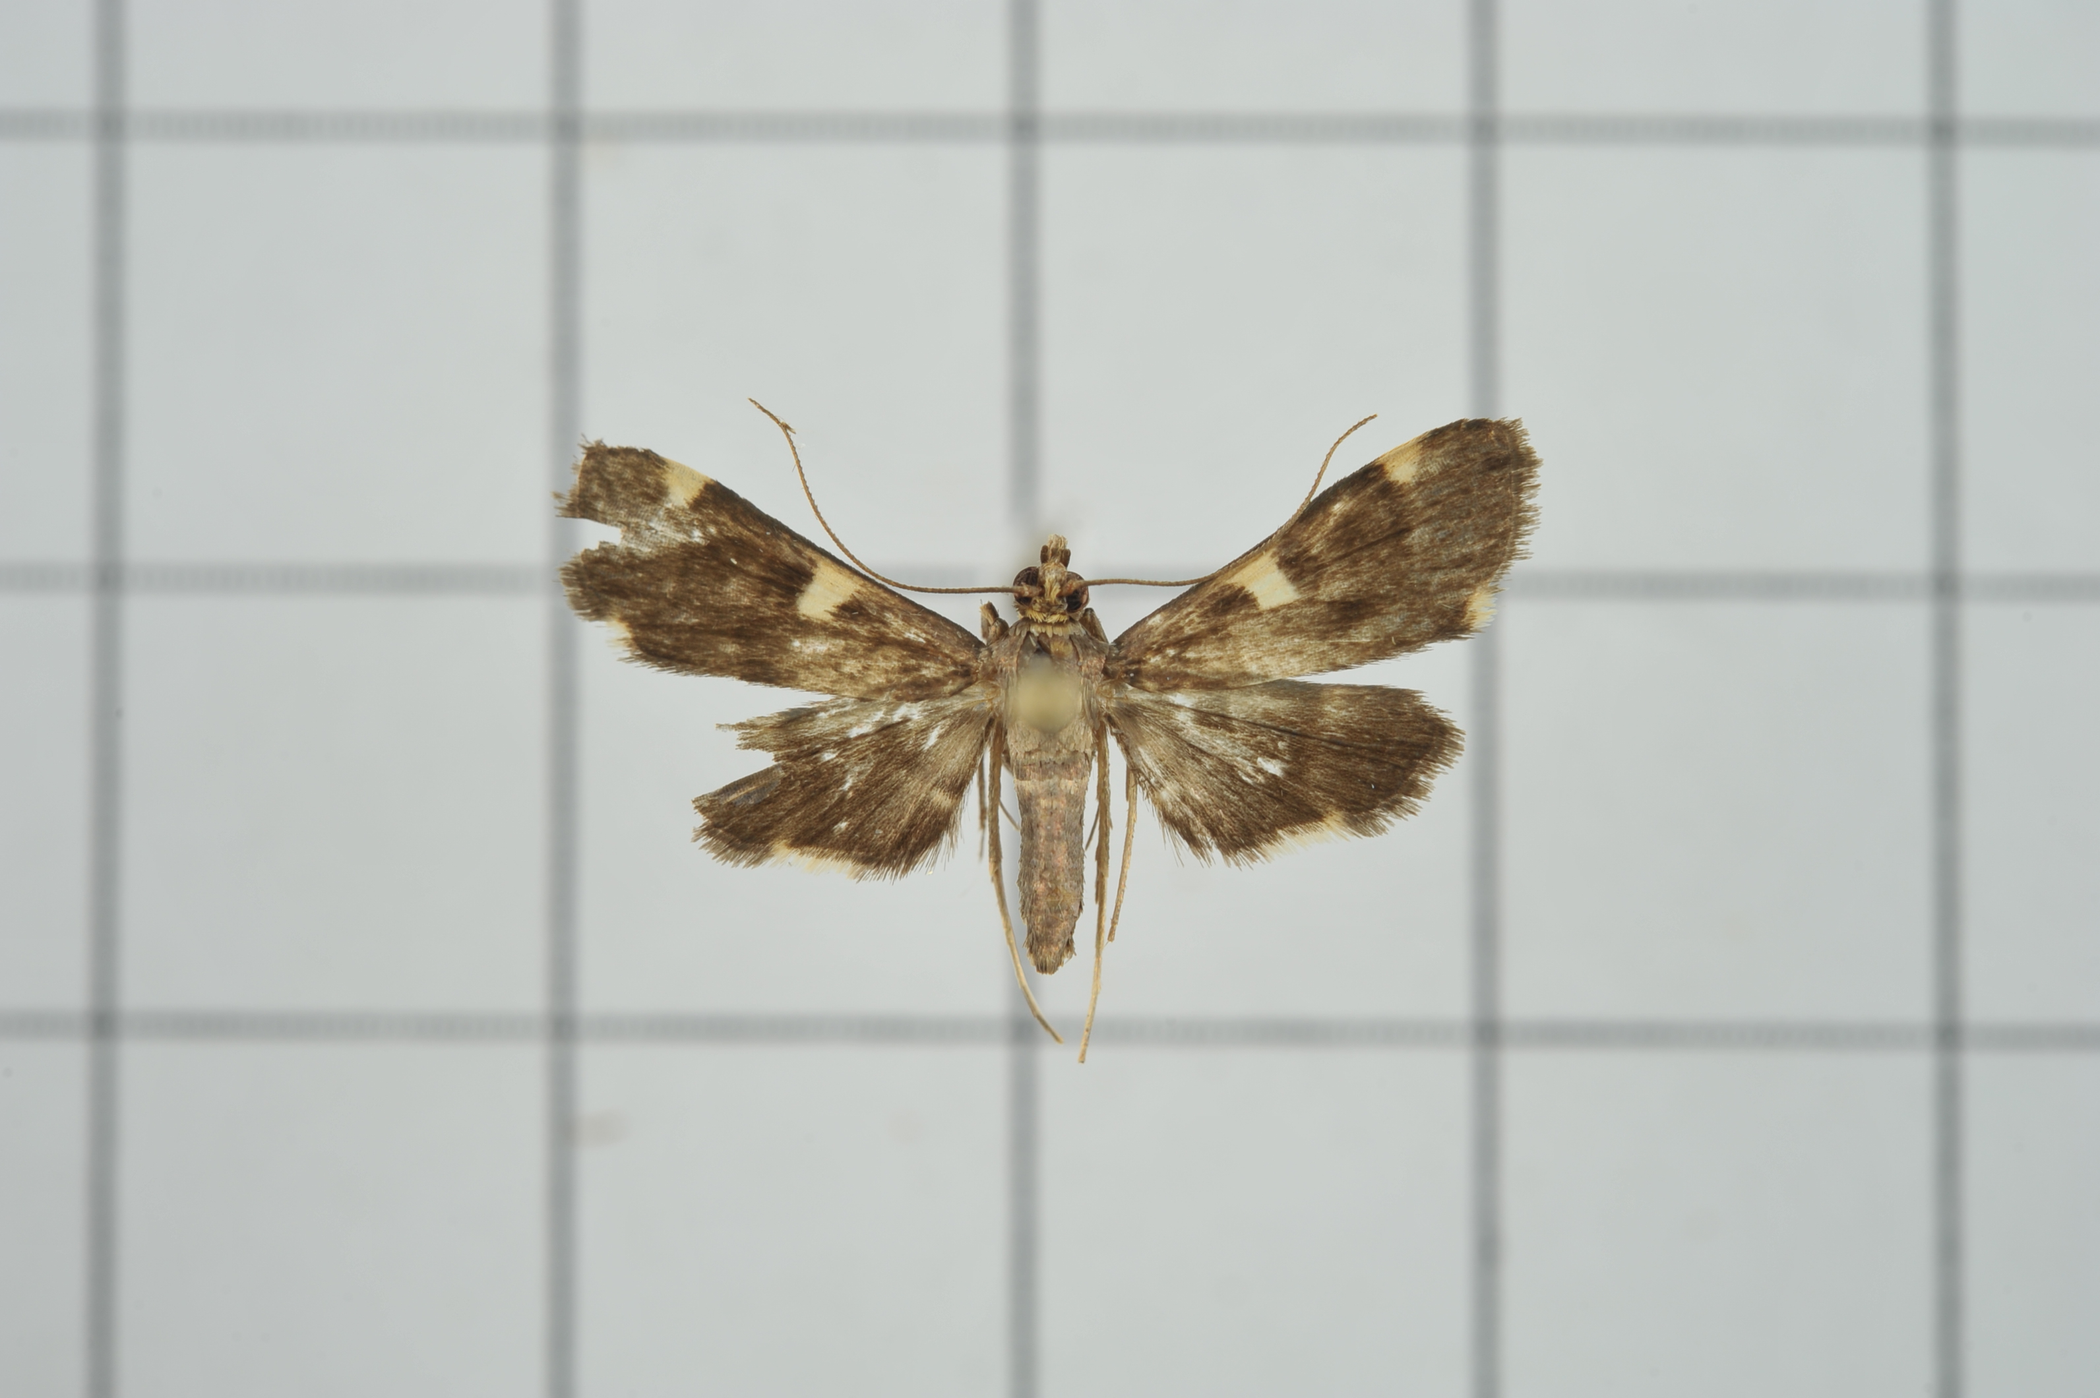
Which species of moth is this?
Piletocera aegimiusalis
